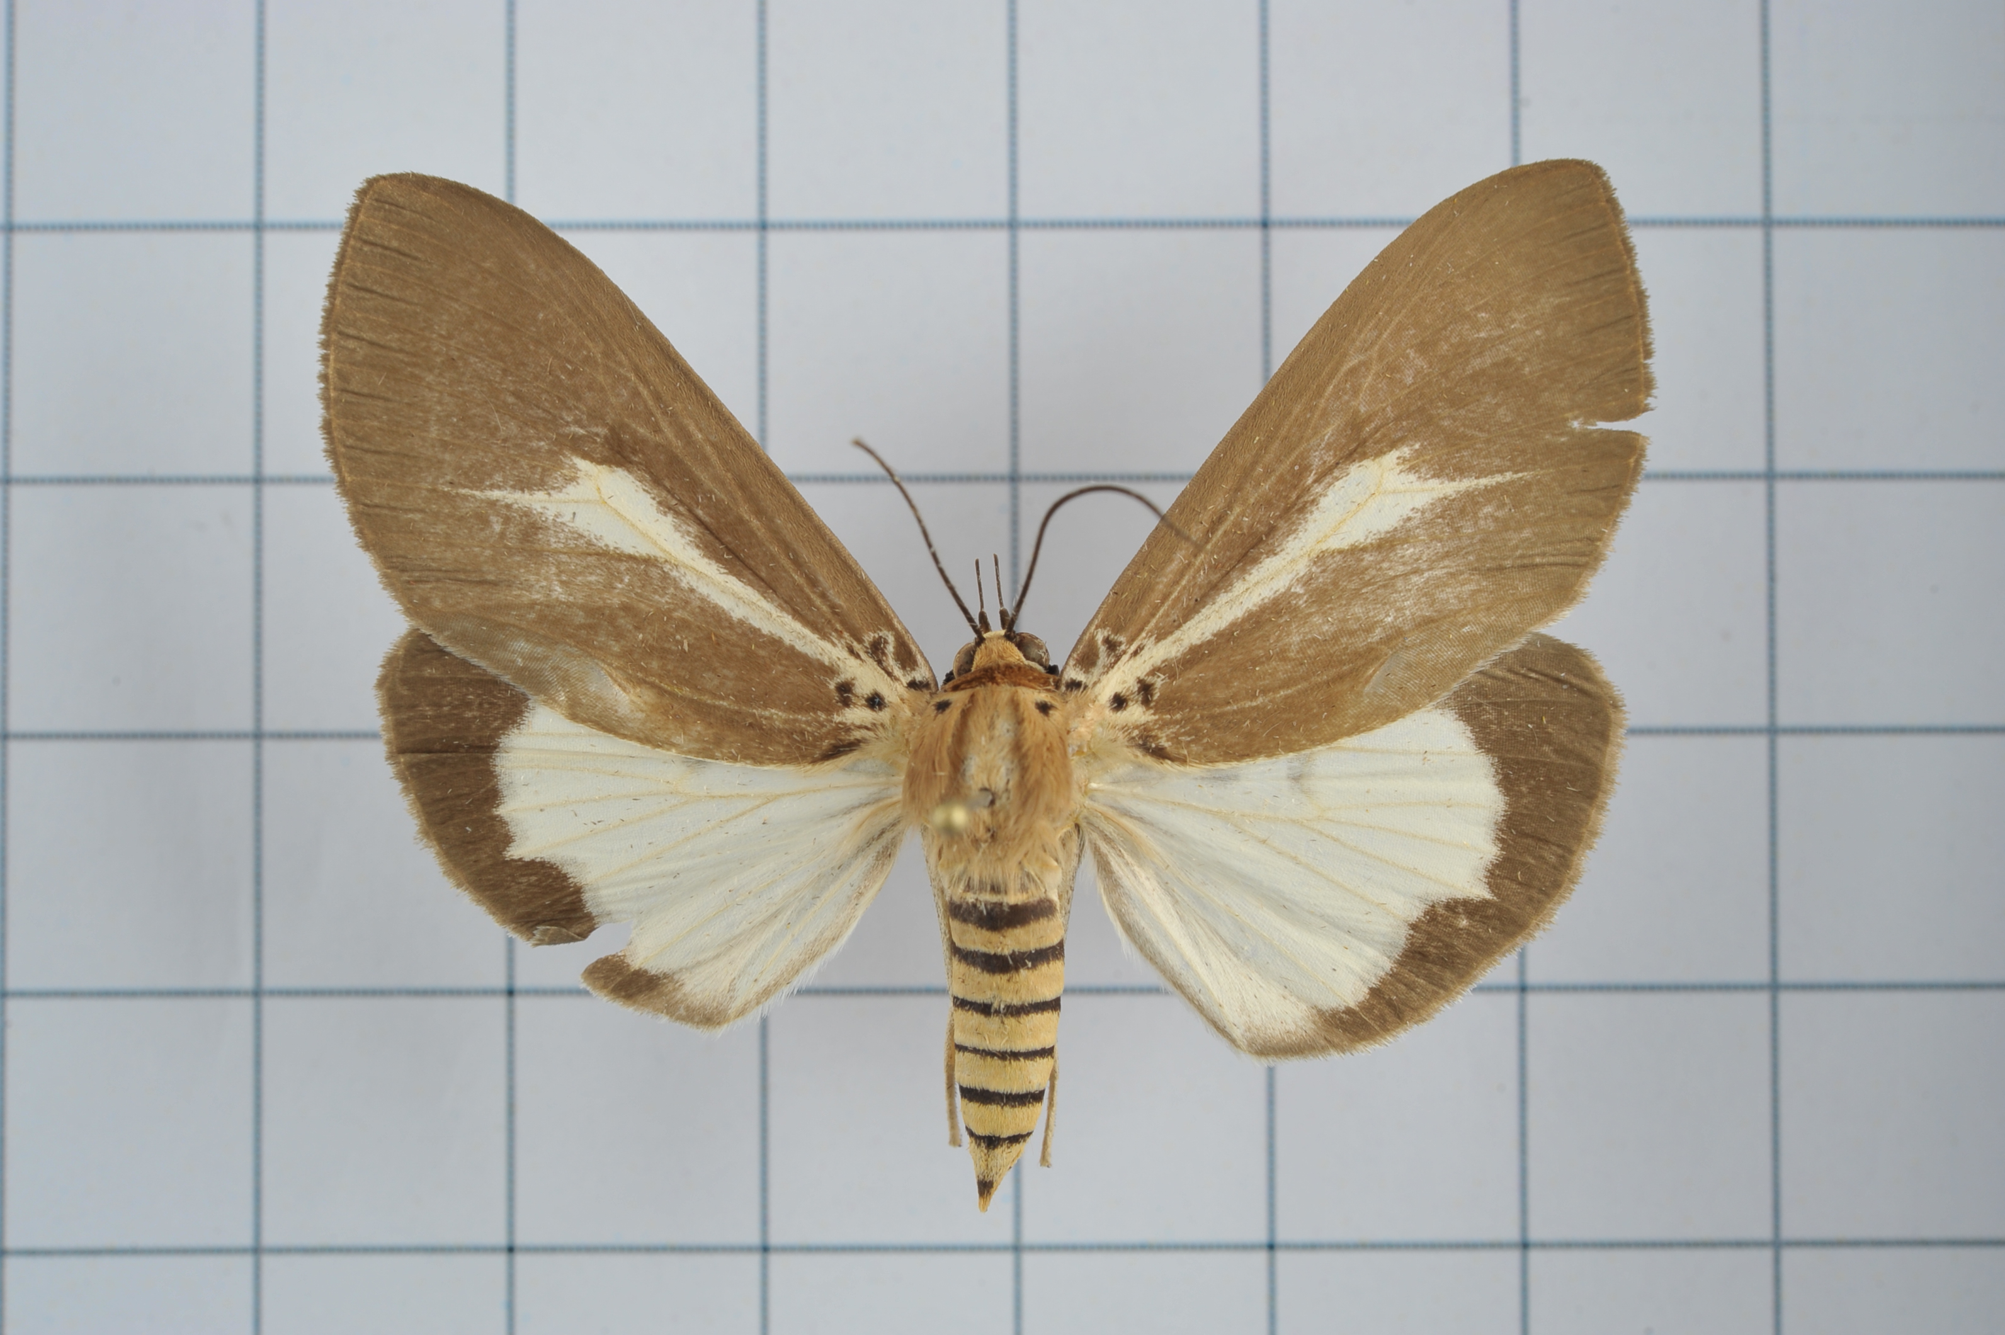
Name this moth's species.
Asota heliconia zebrina
